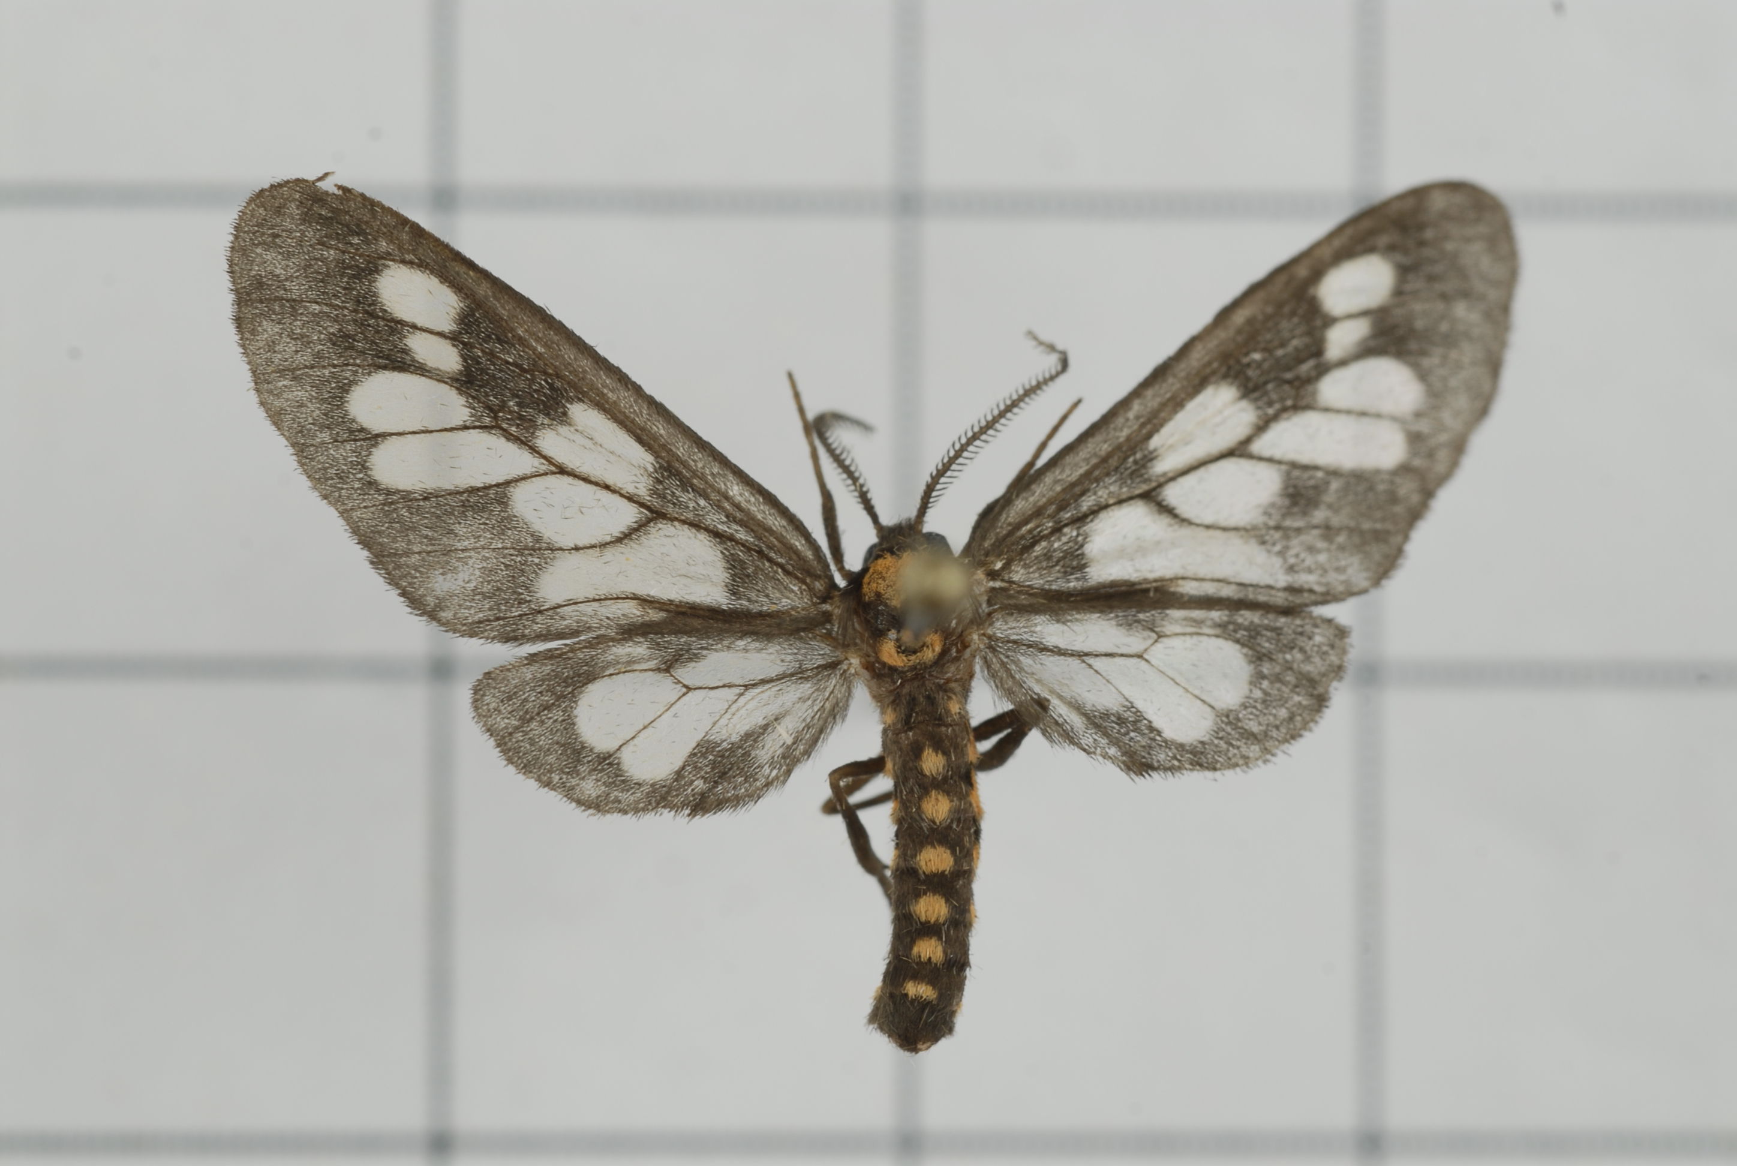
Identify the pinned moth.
Eressa confinis finitima
